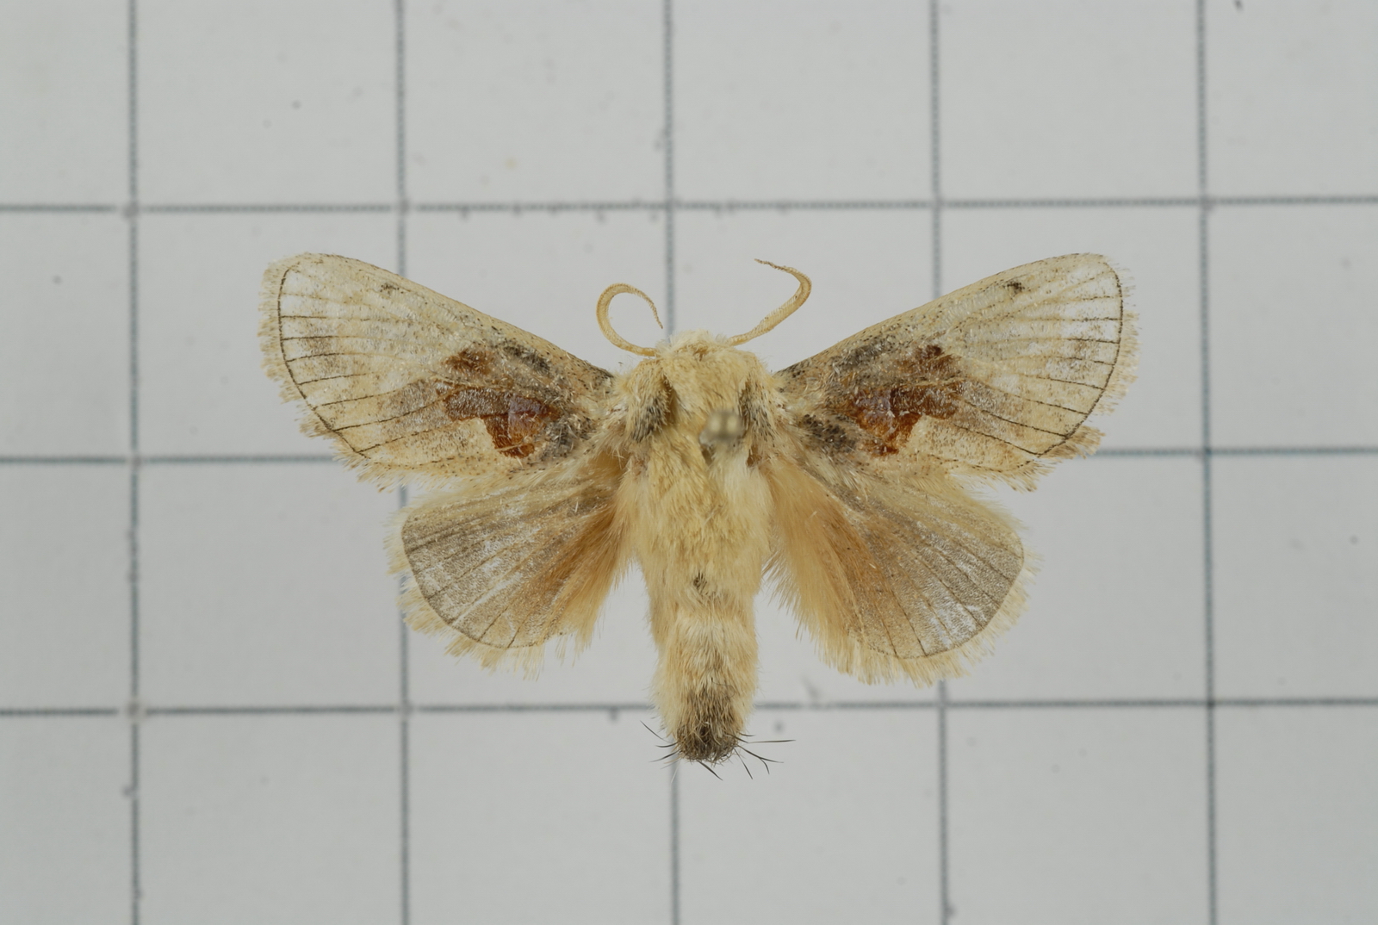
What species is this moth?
Chalcoscelides castaneipars
